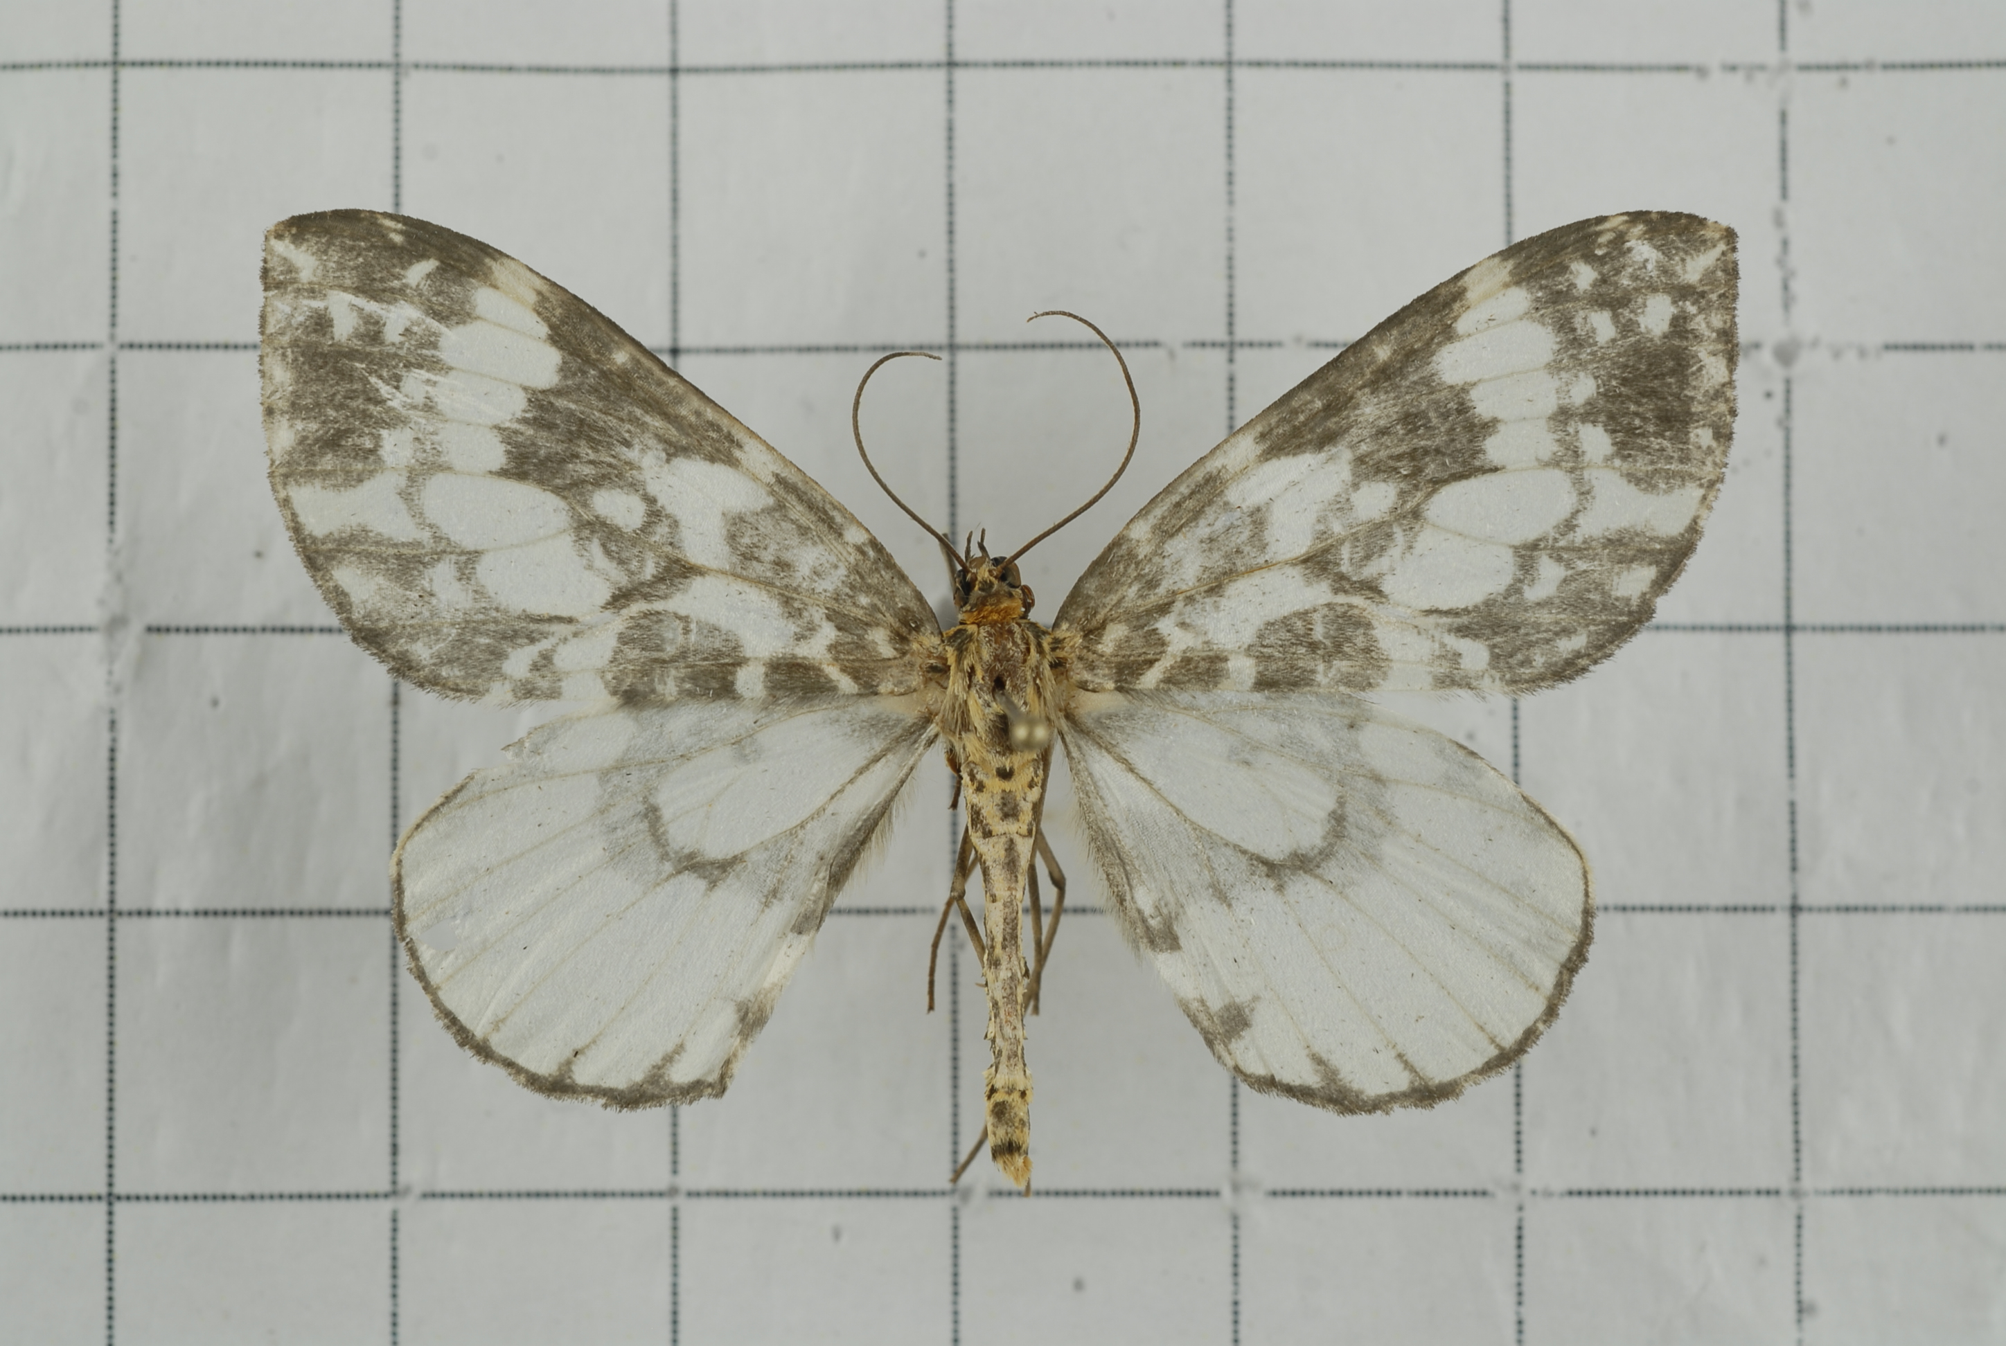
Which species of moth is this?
Gandaritis subalba
